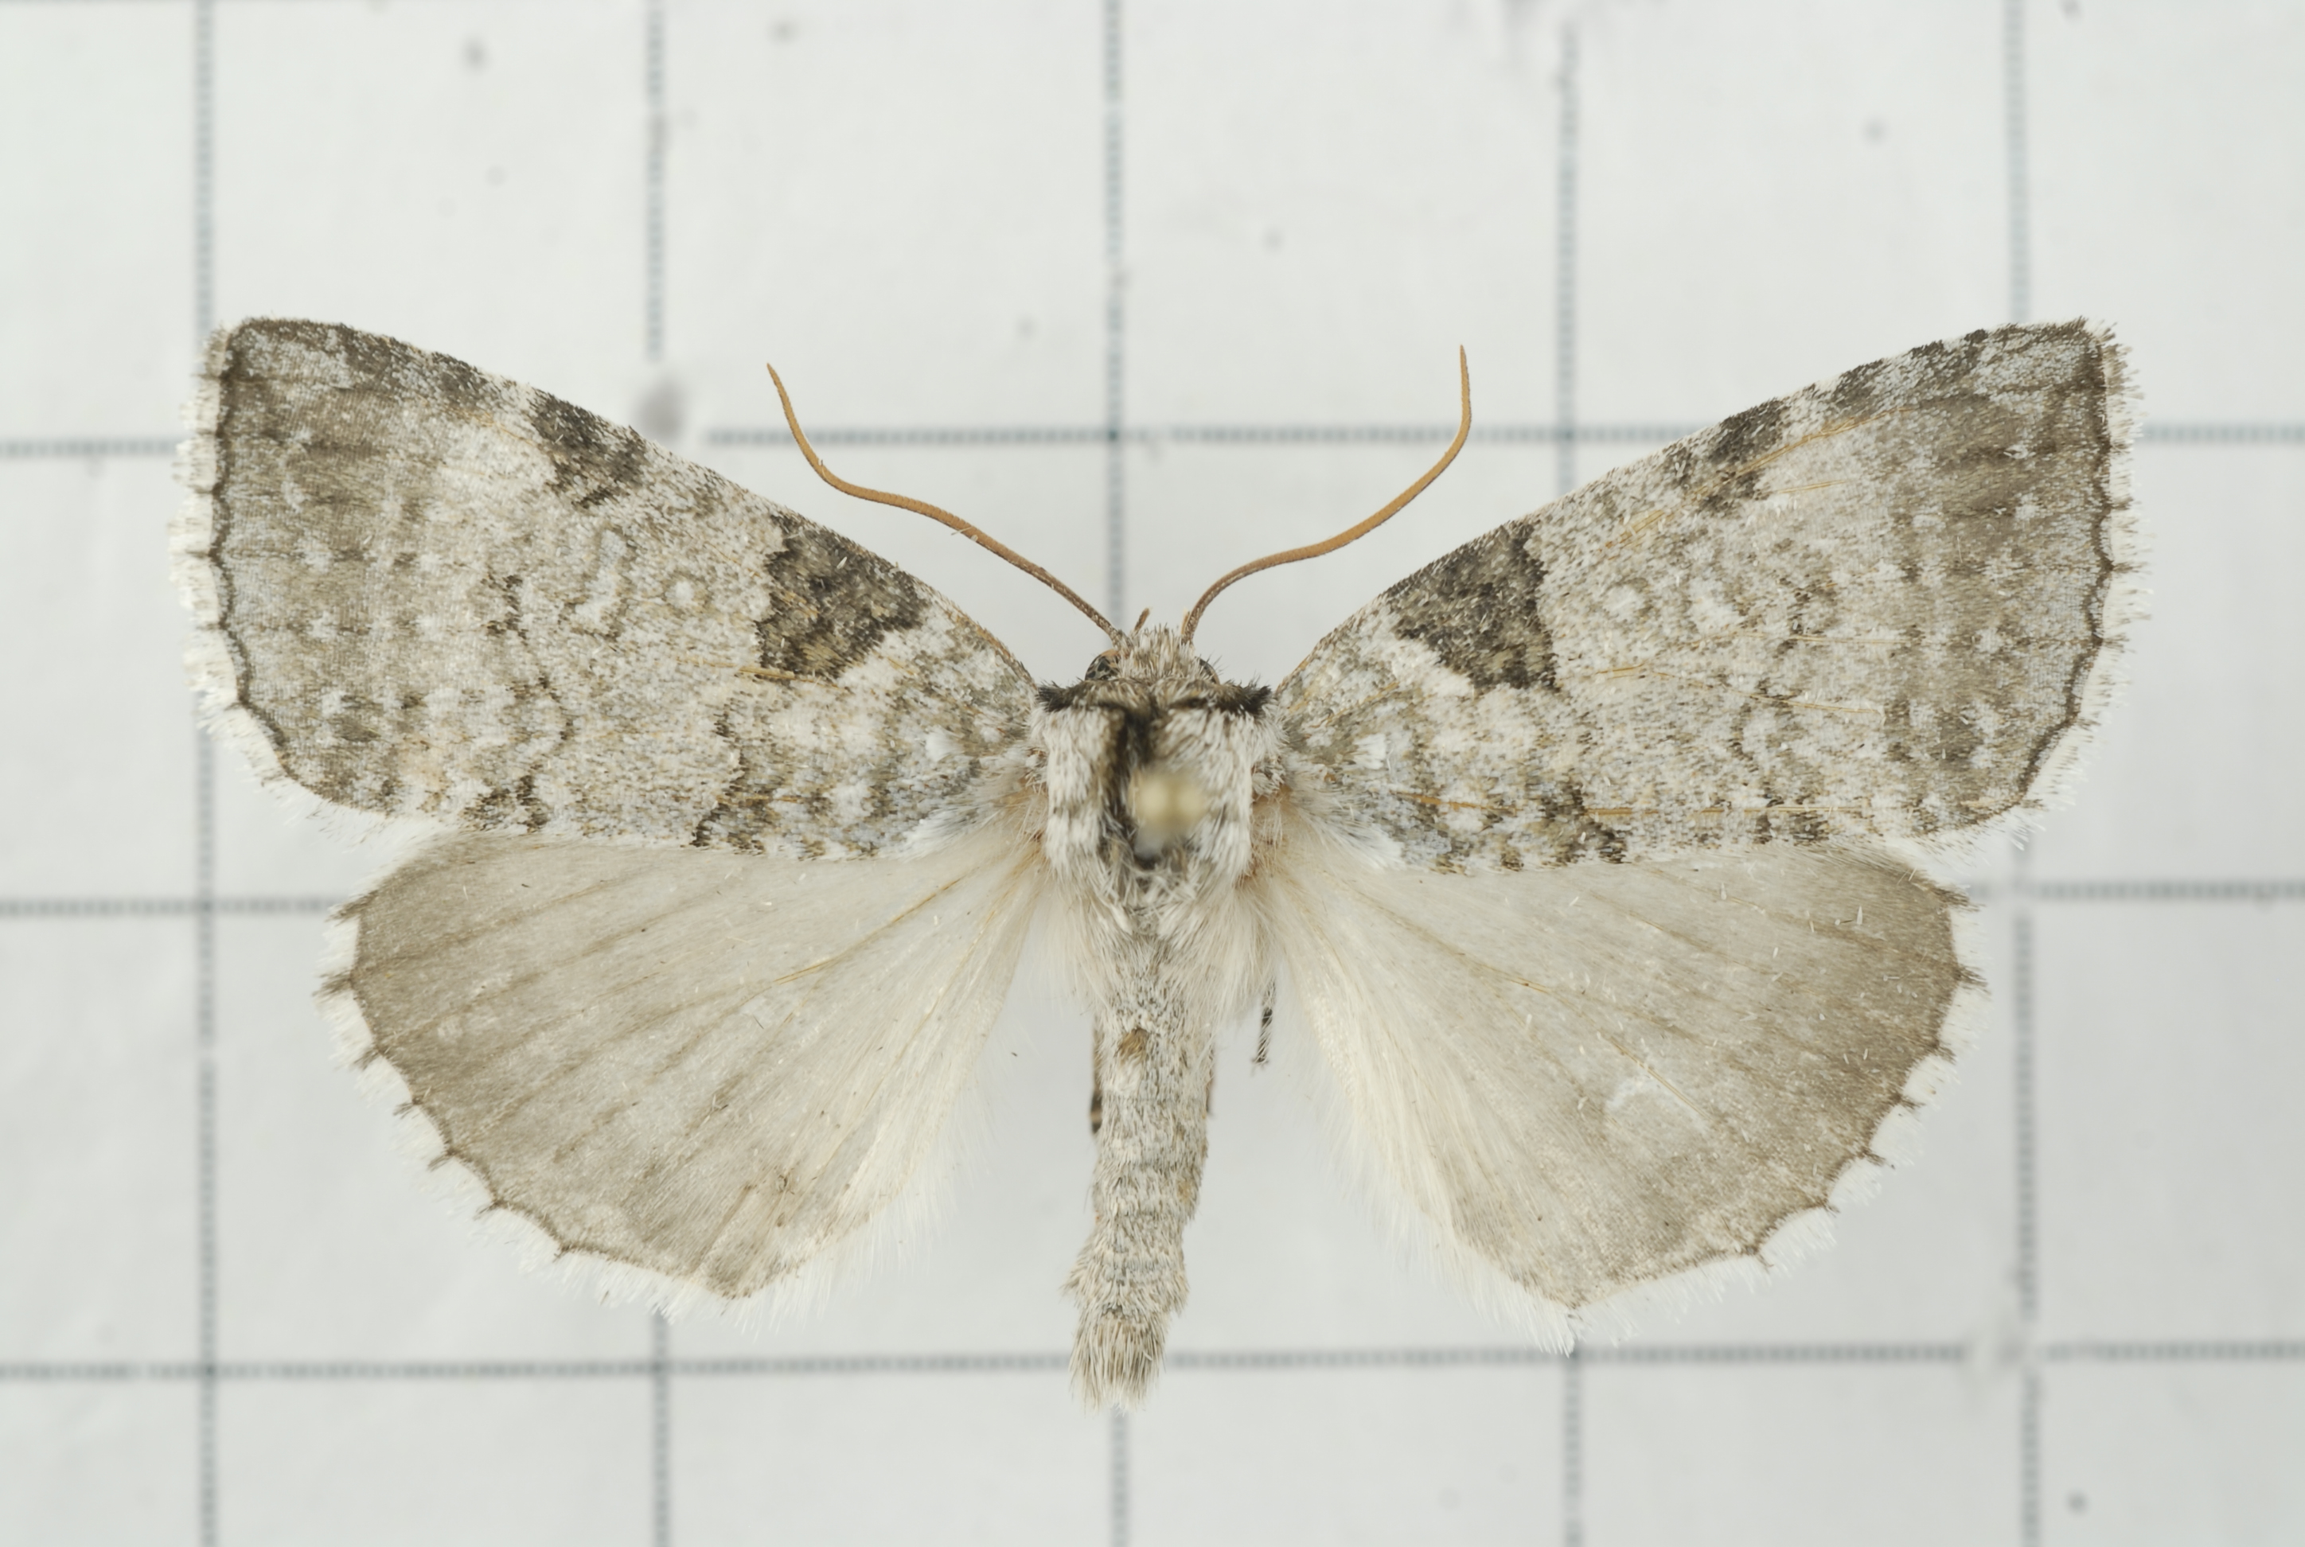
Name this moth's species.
Parapsestis tomponis tomponis
